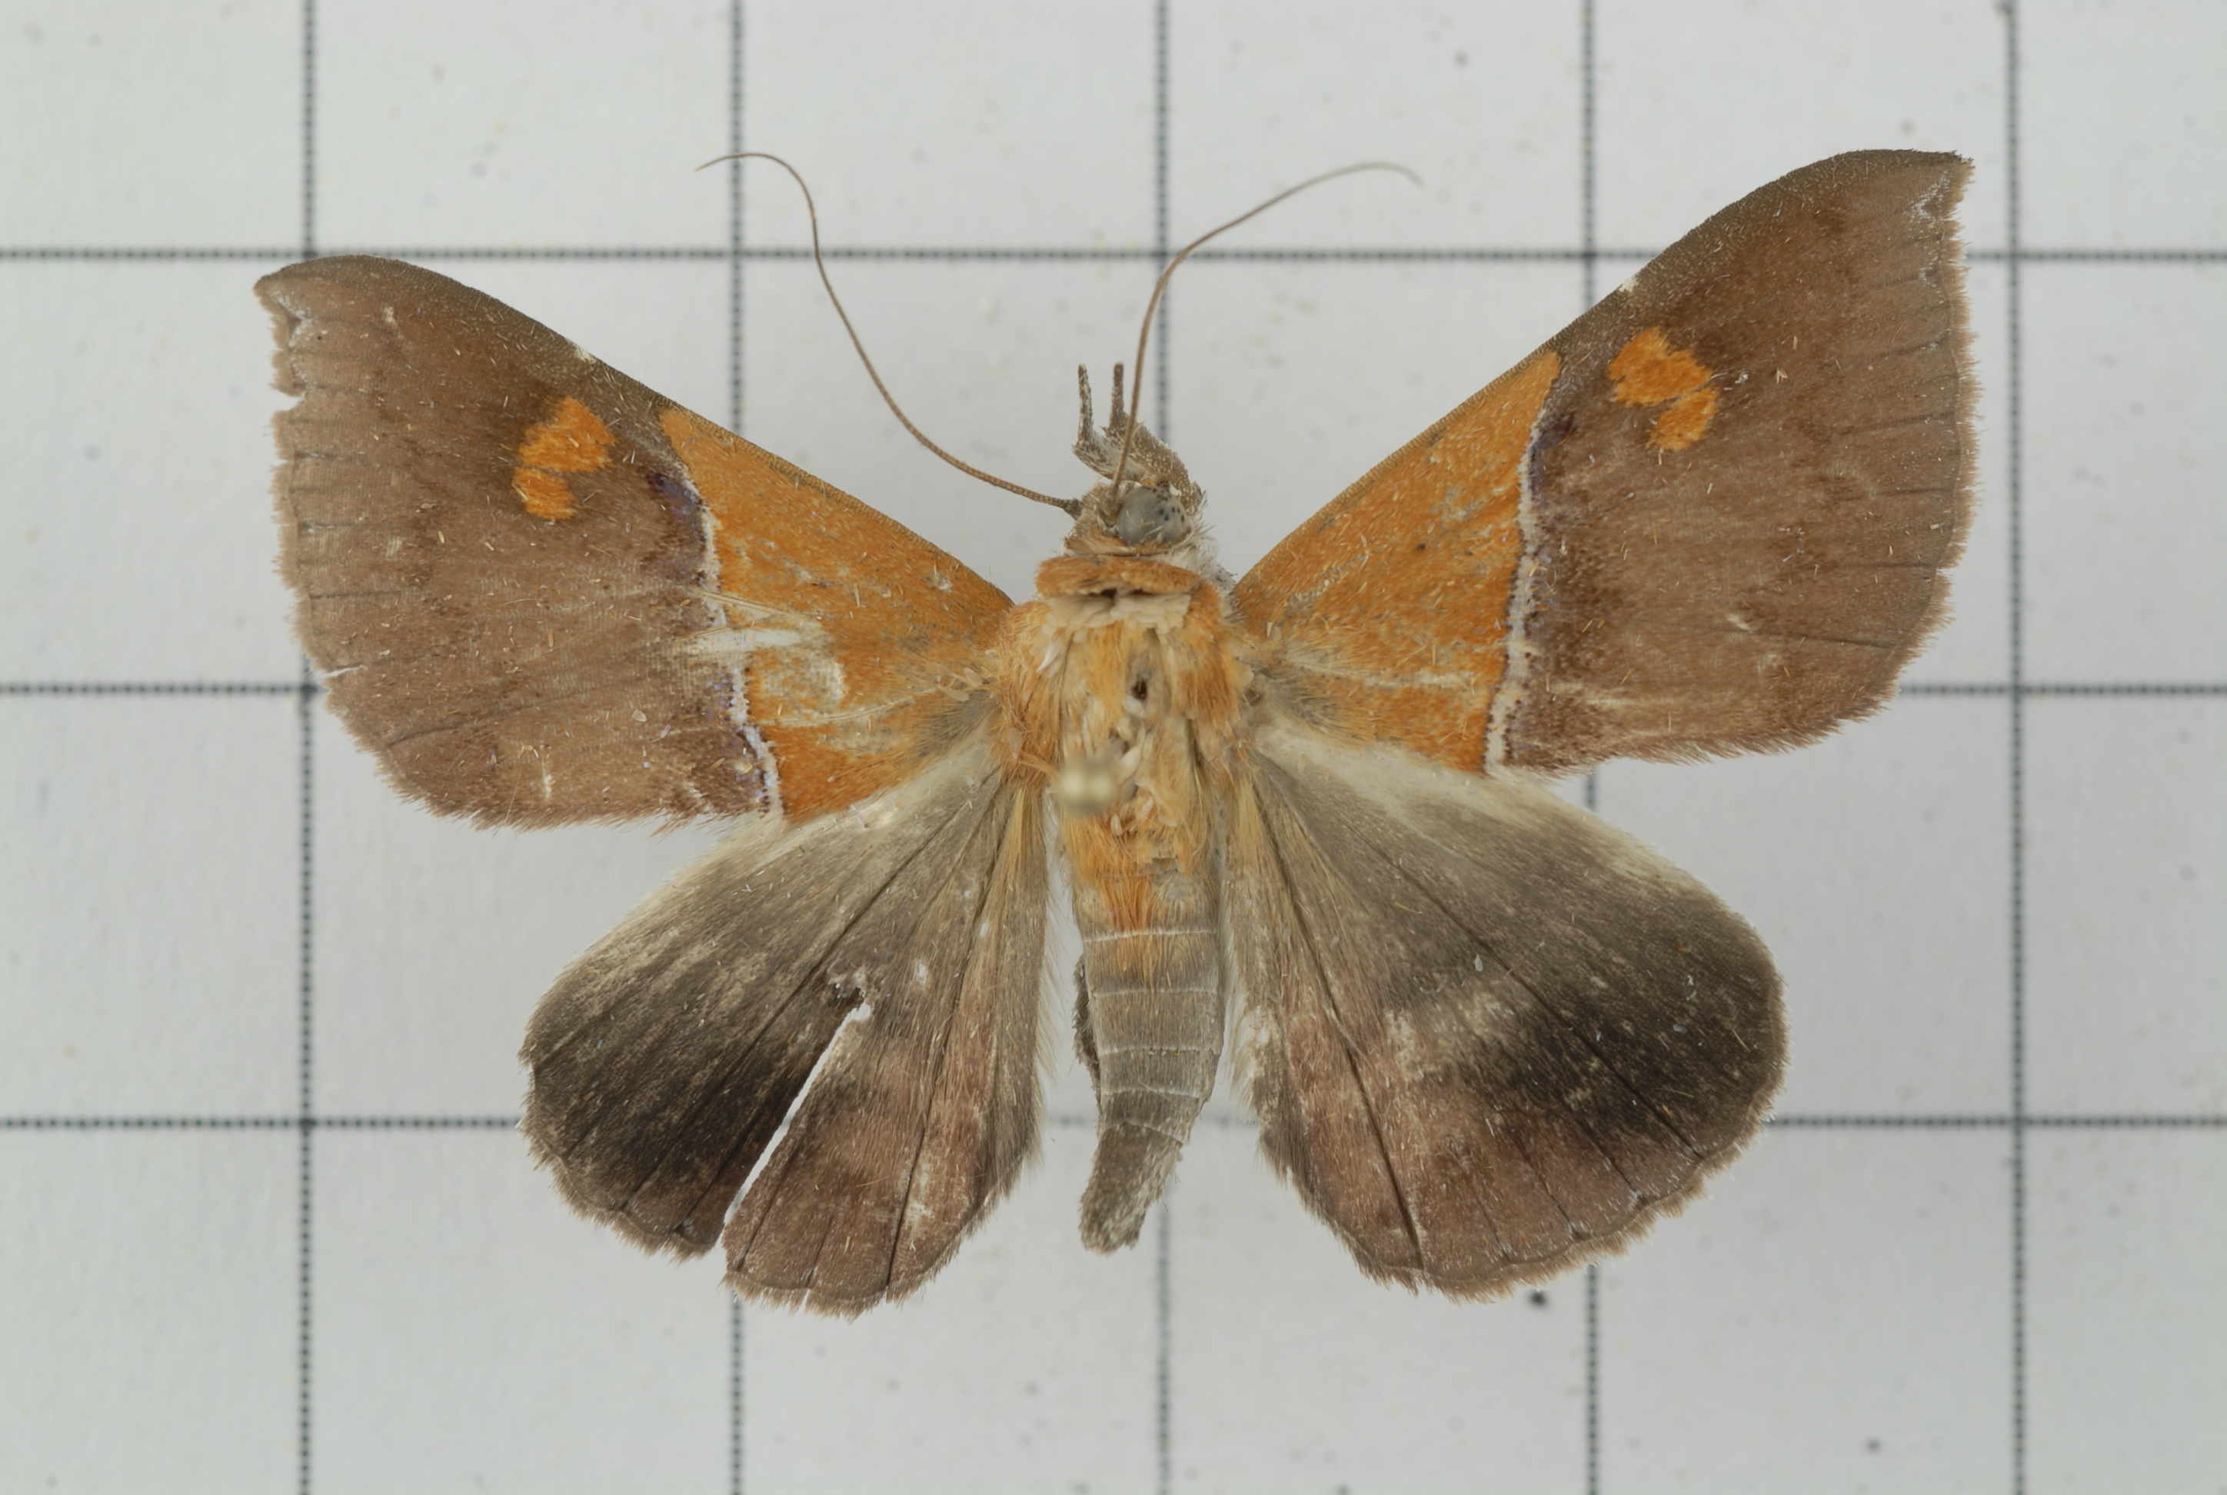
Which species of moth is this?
Sympis rufibasis
